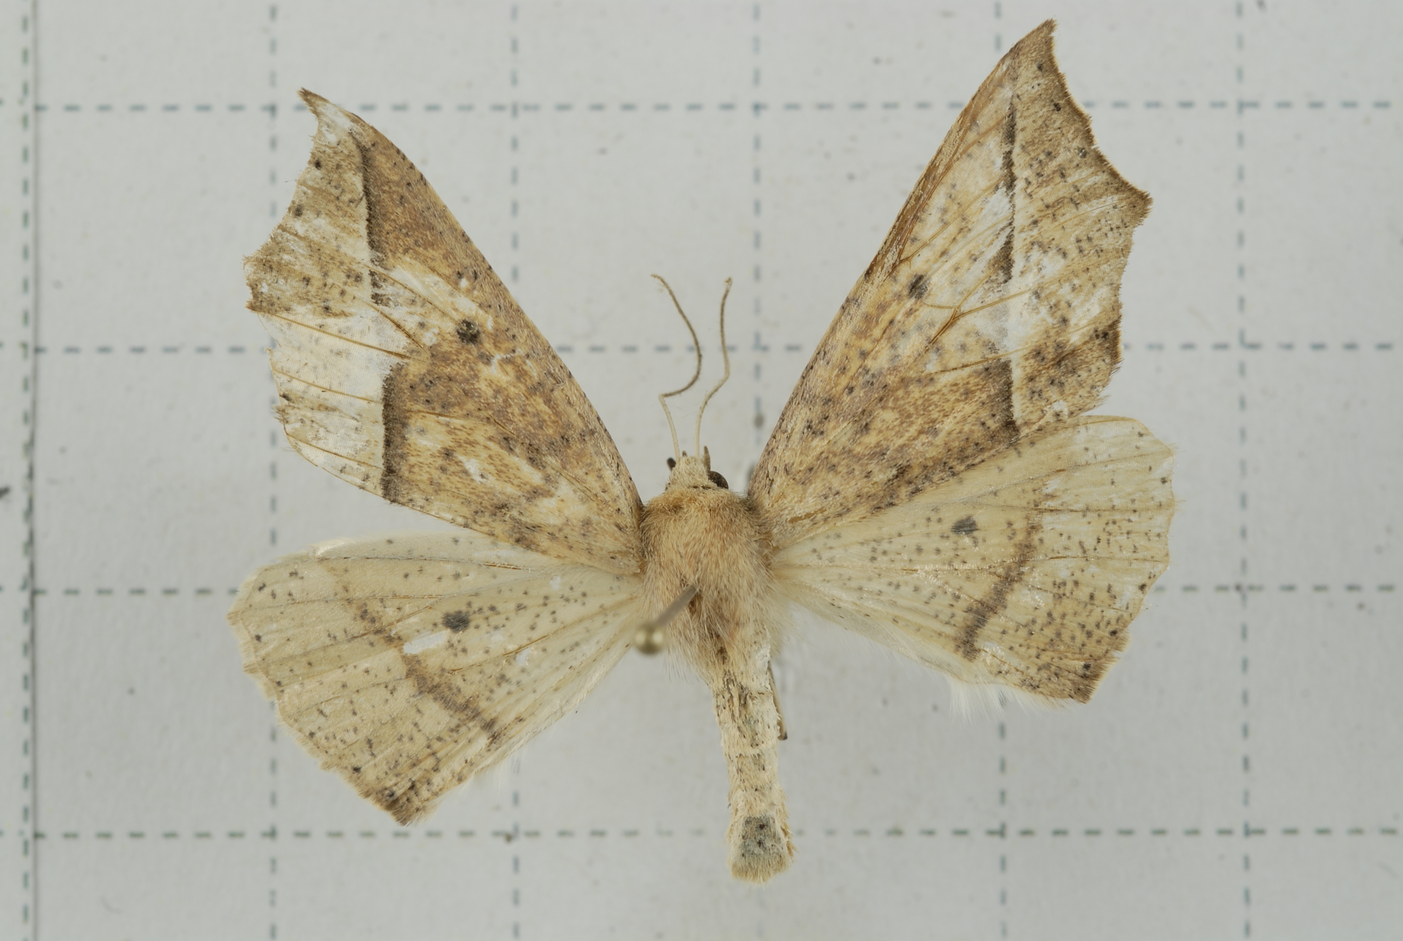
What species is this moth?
Odontopera albiguttulata
